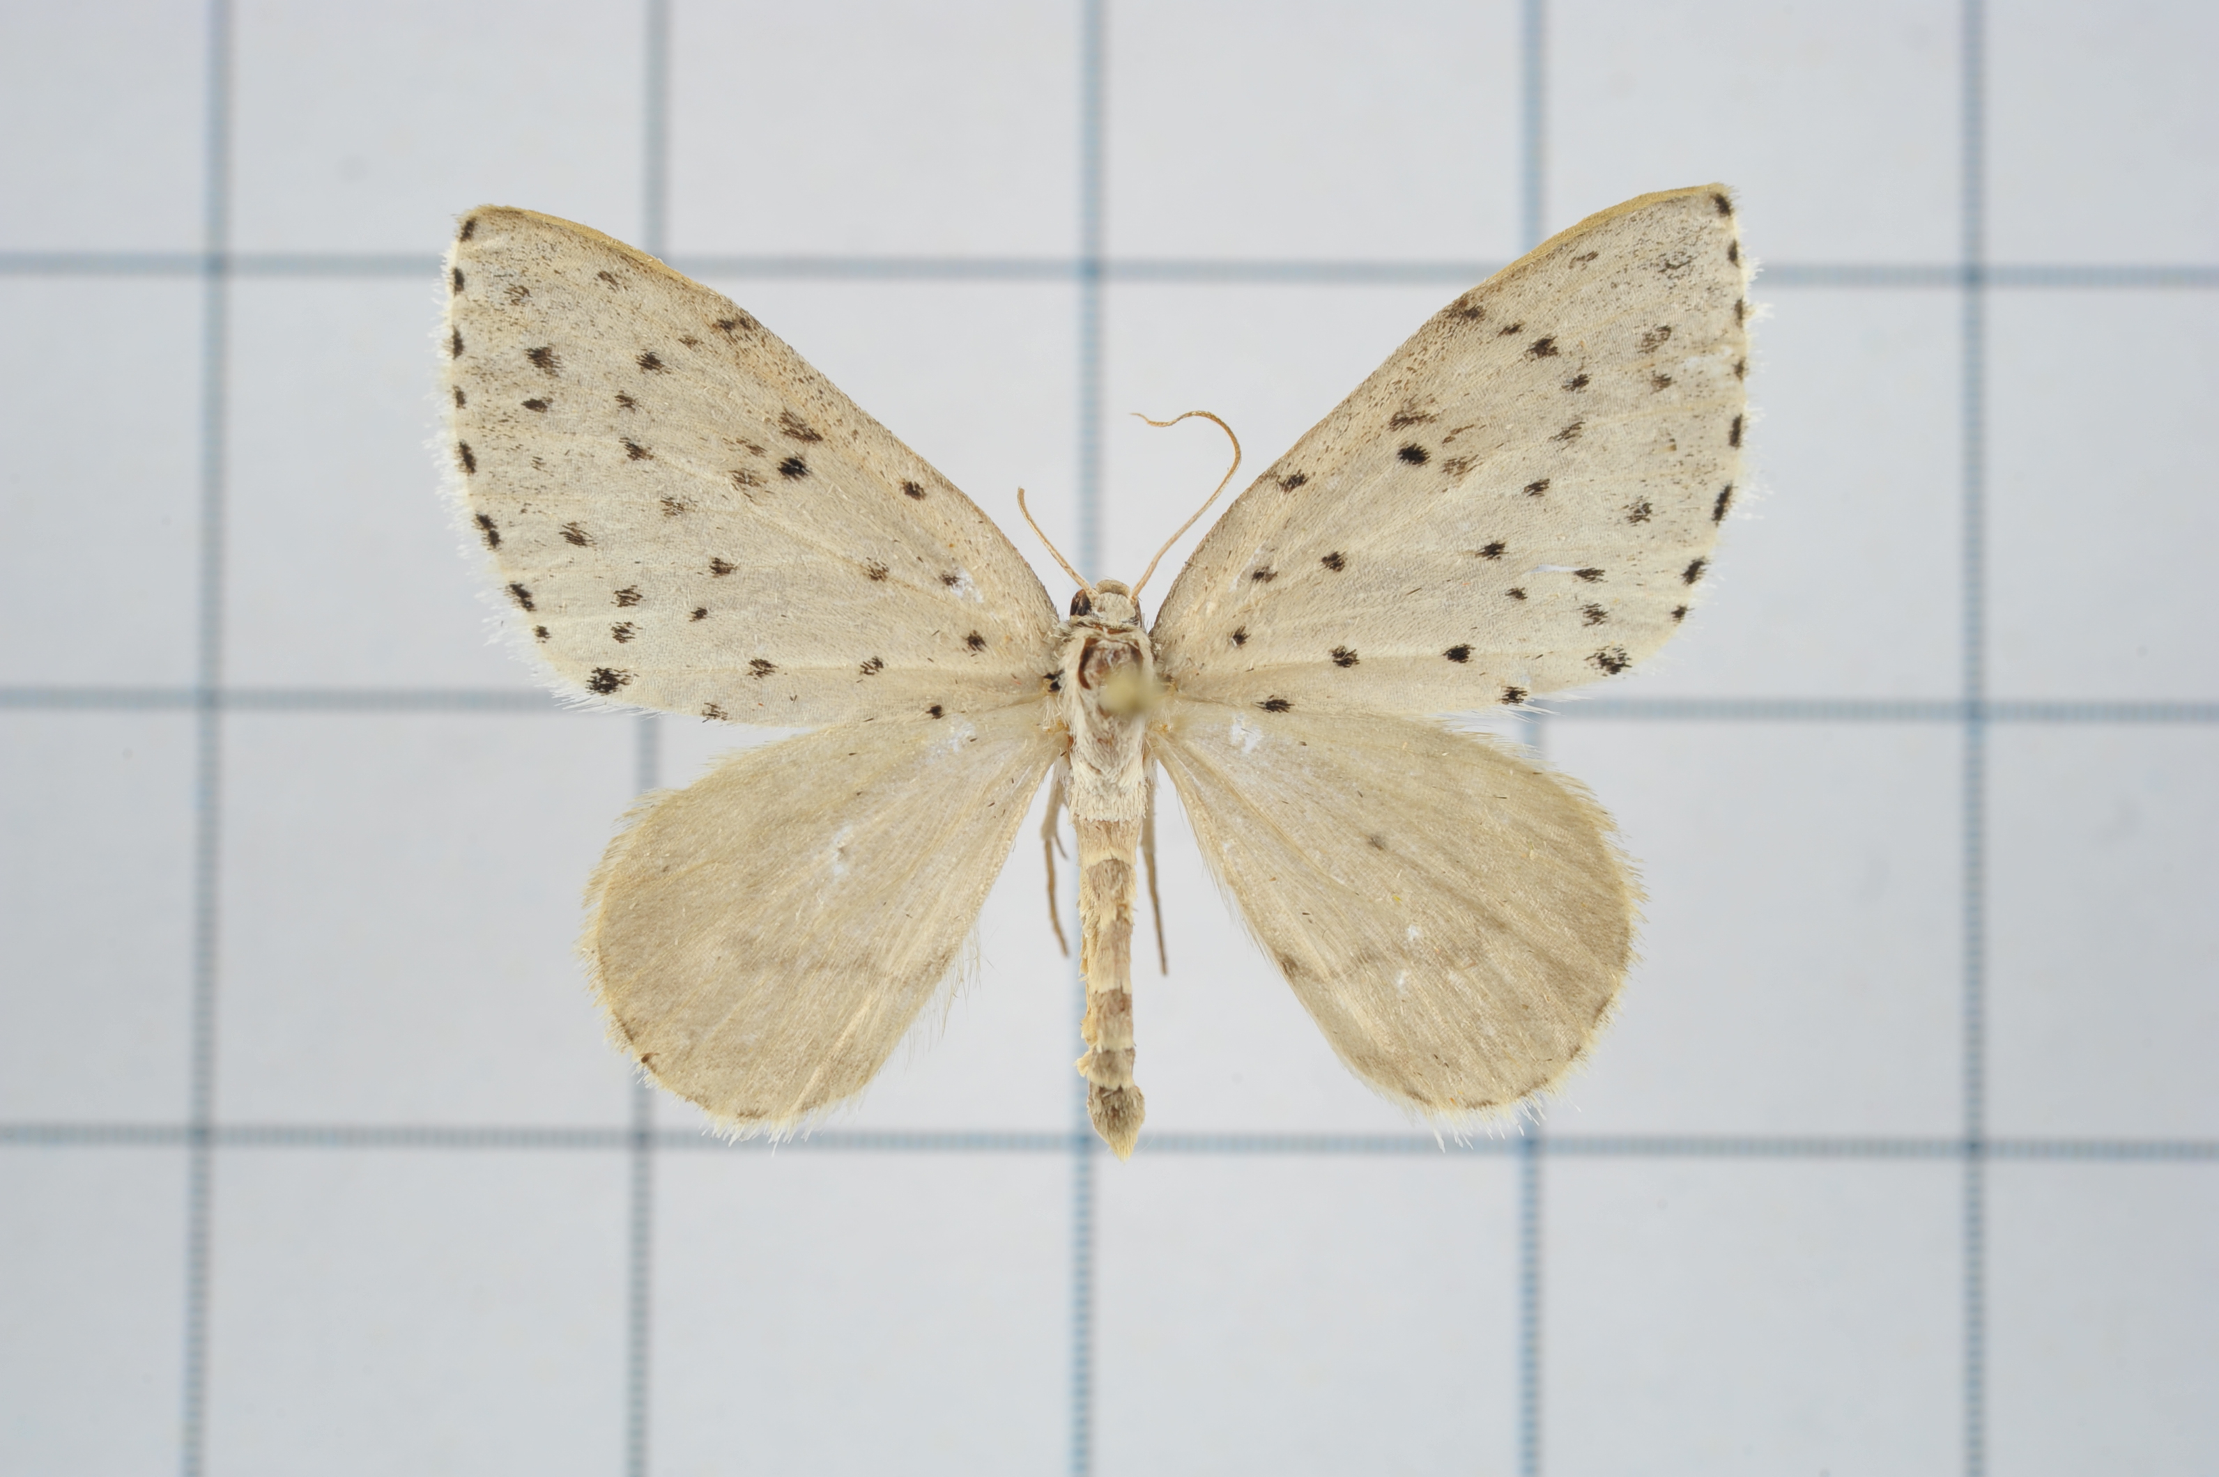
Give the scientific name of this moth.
Naxidia punctata
